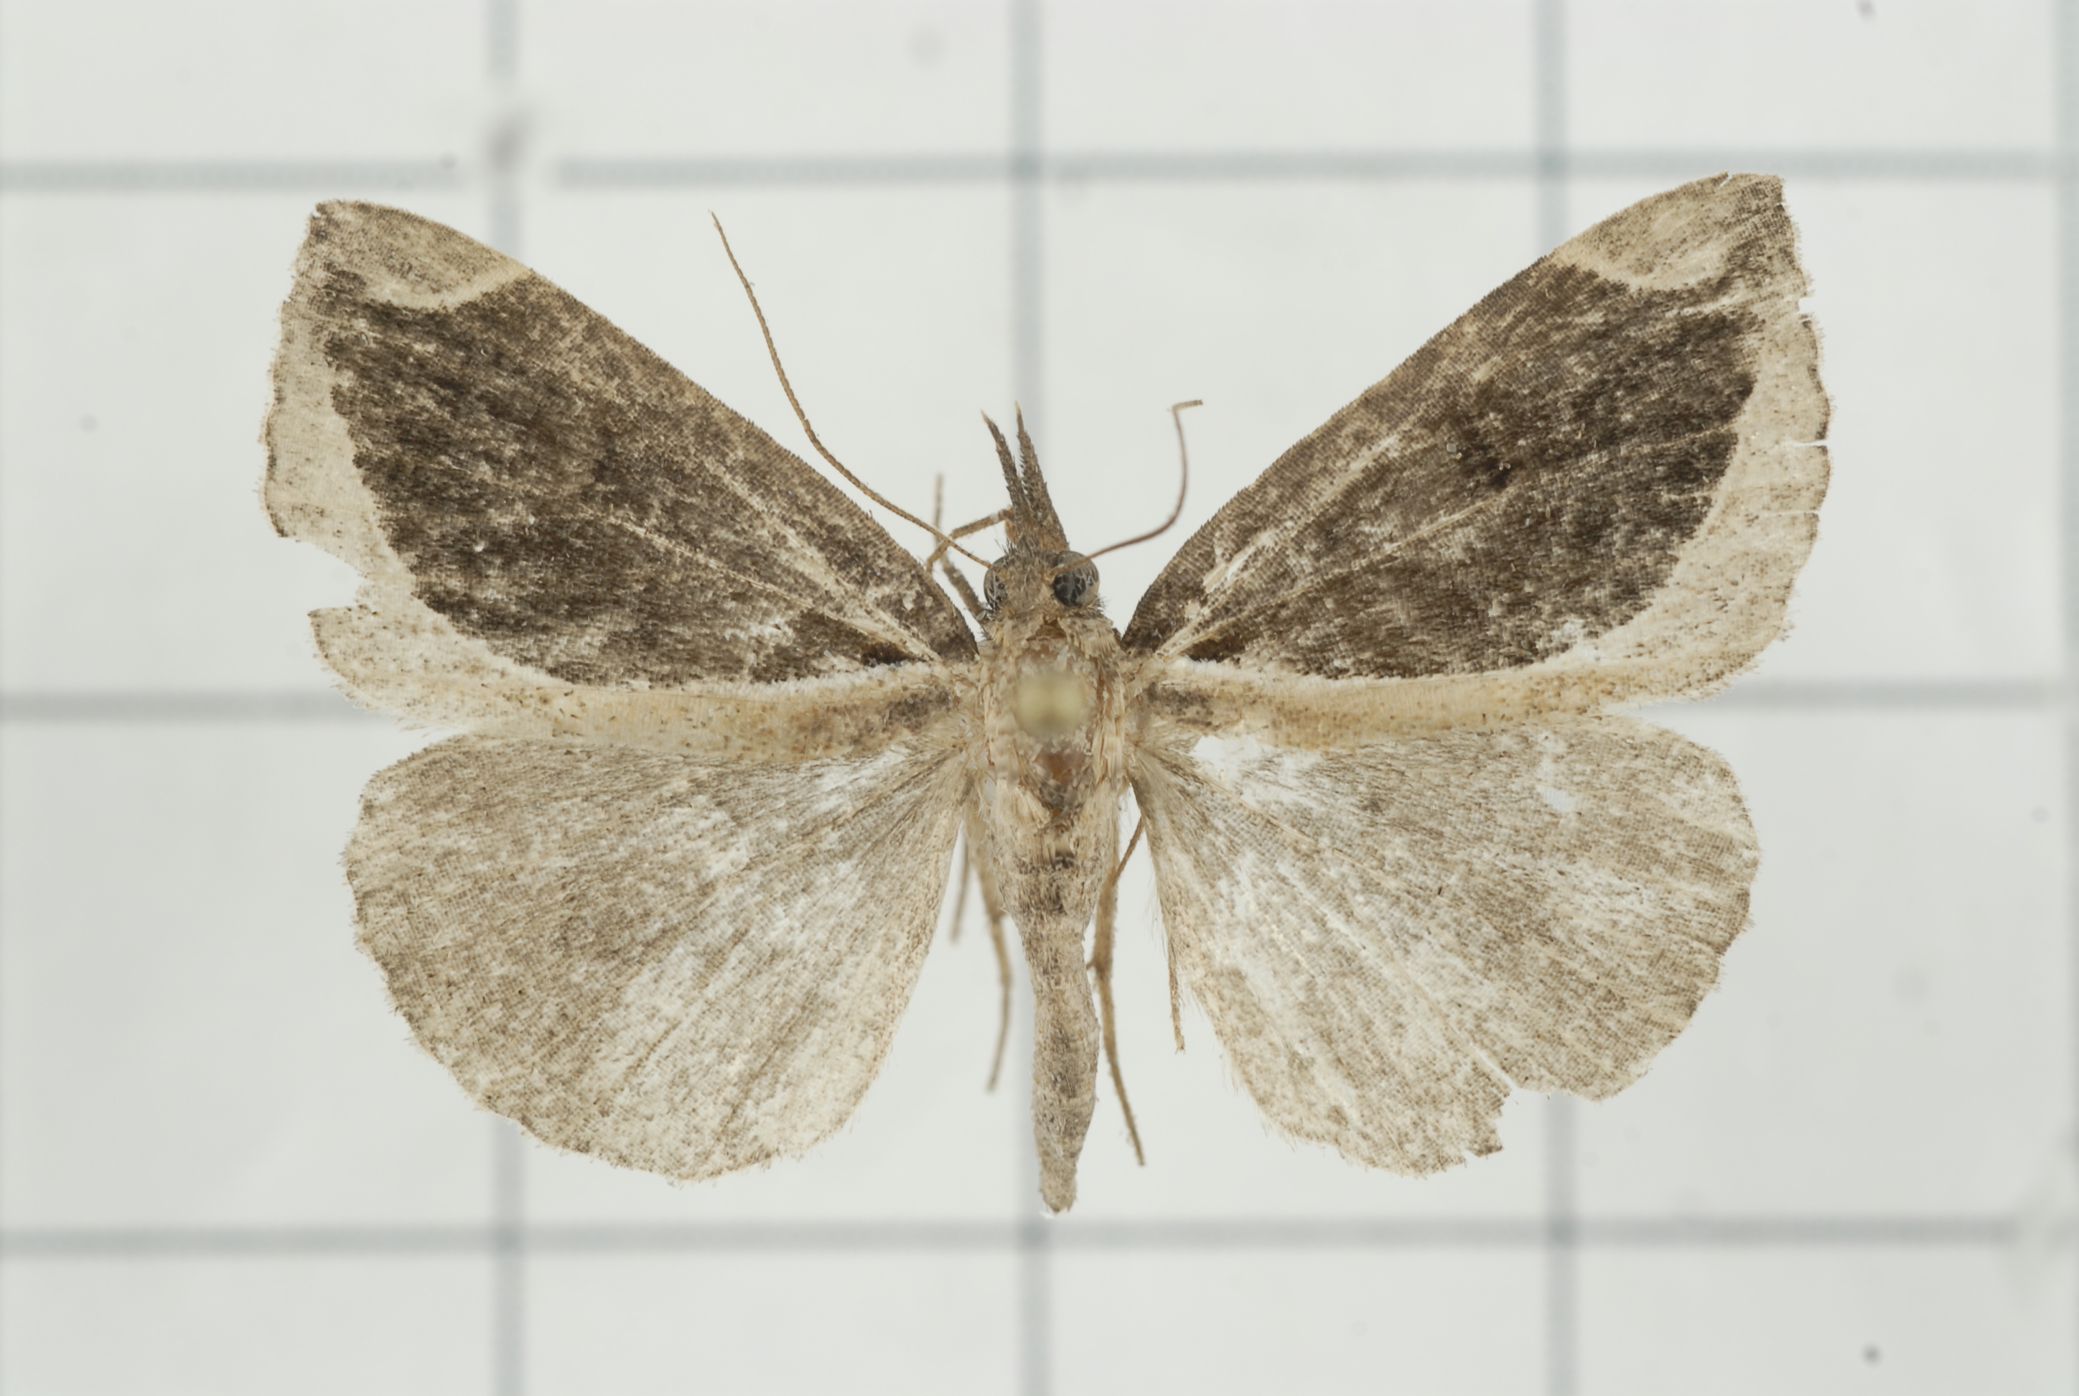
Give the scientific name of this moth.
Hypena perspicua
